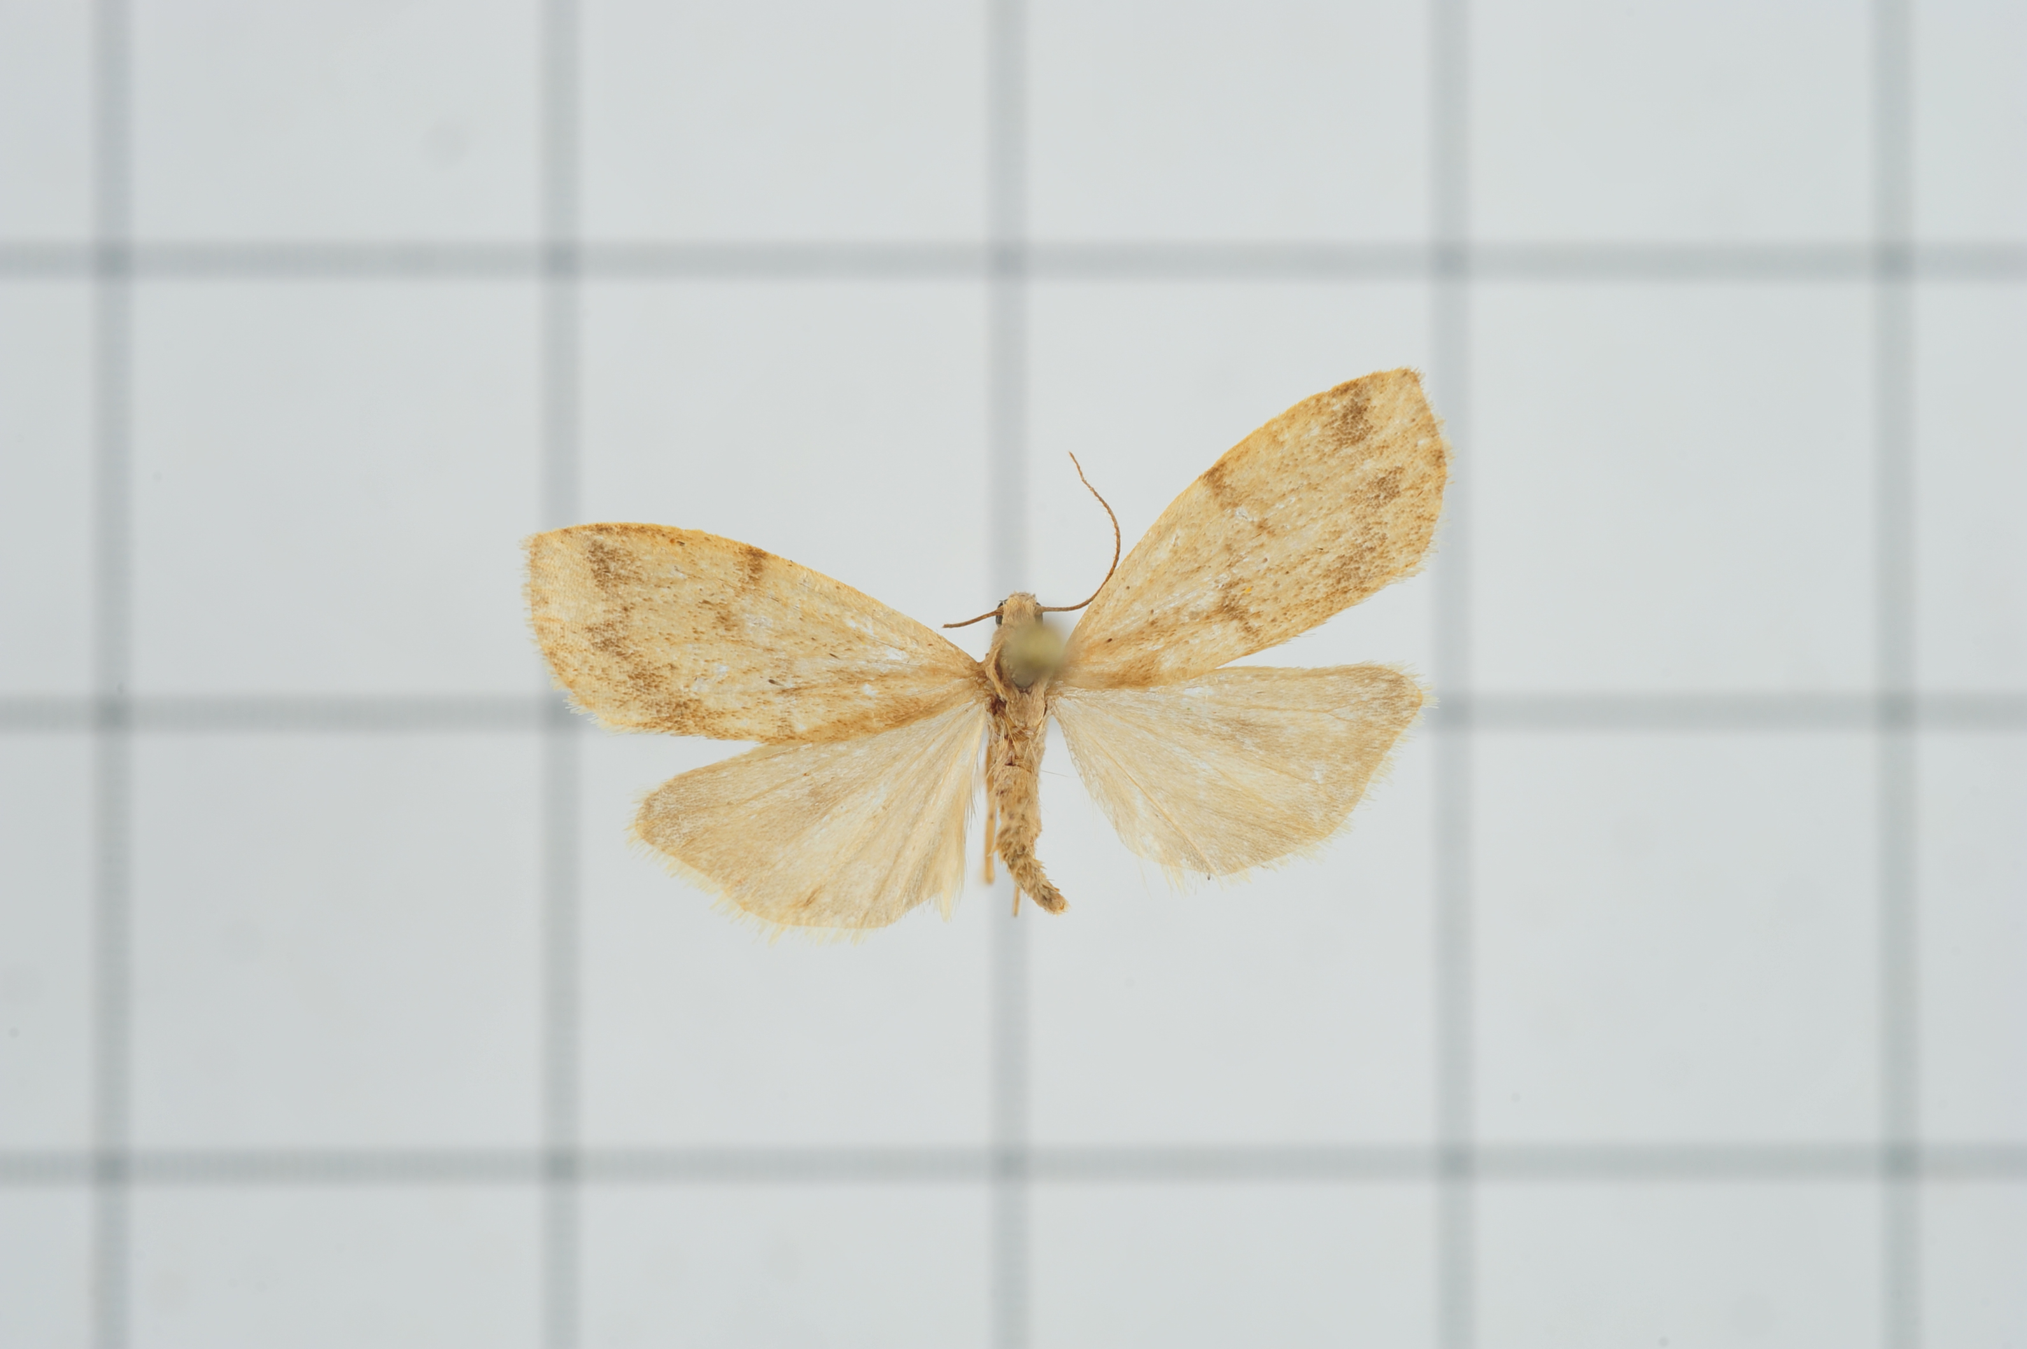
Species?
Mithuna wilemani
